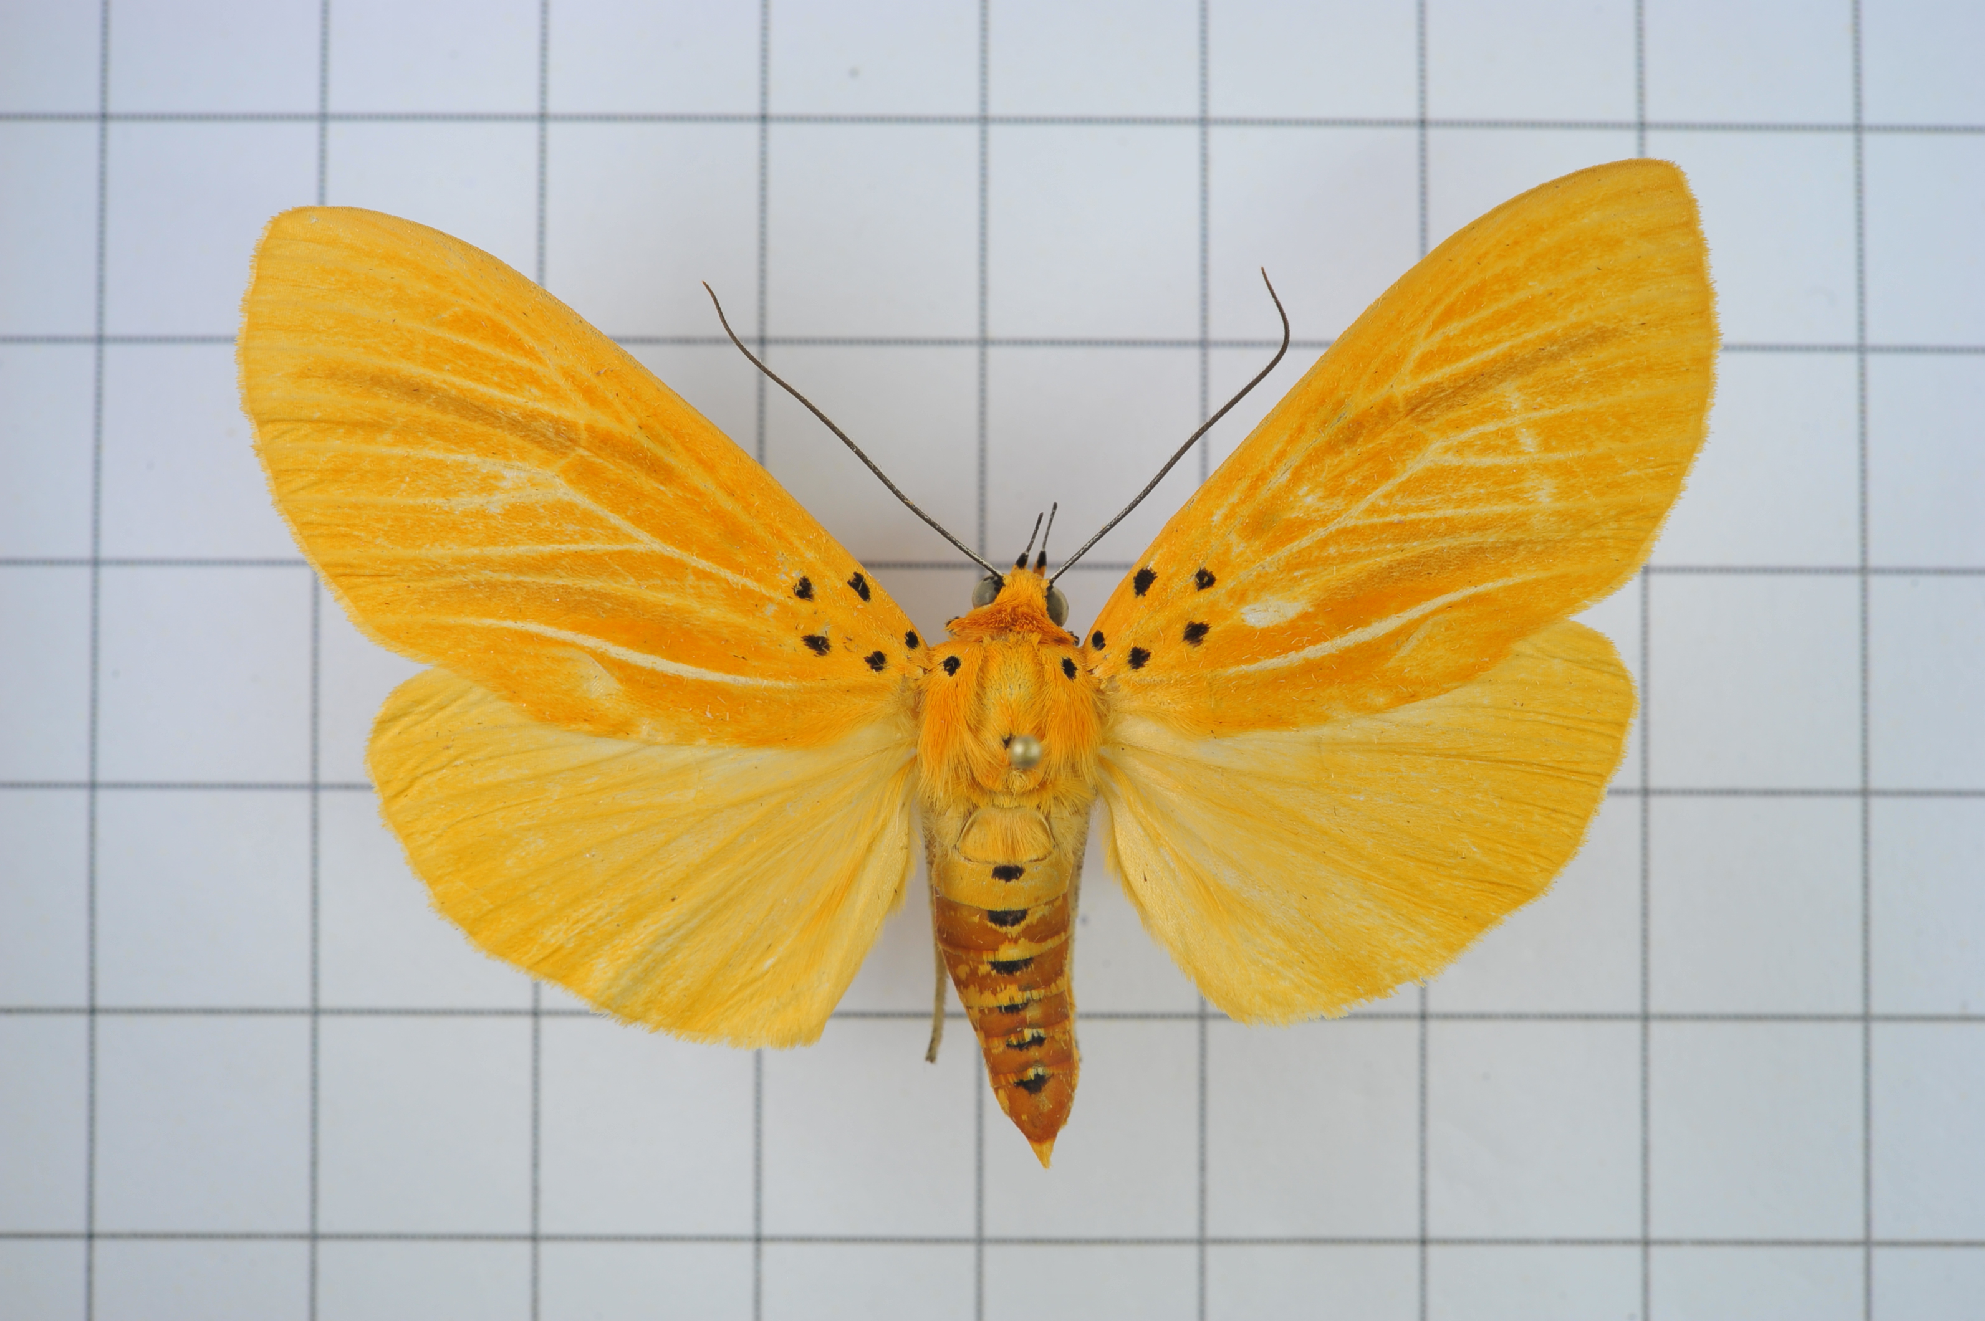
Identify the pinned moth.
Asota egens confinis
